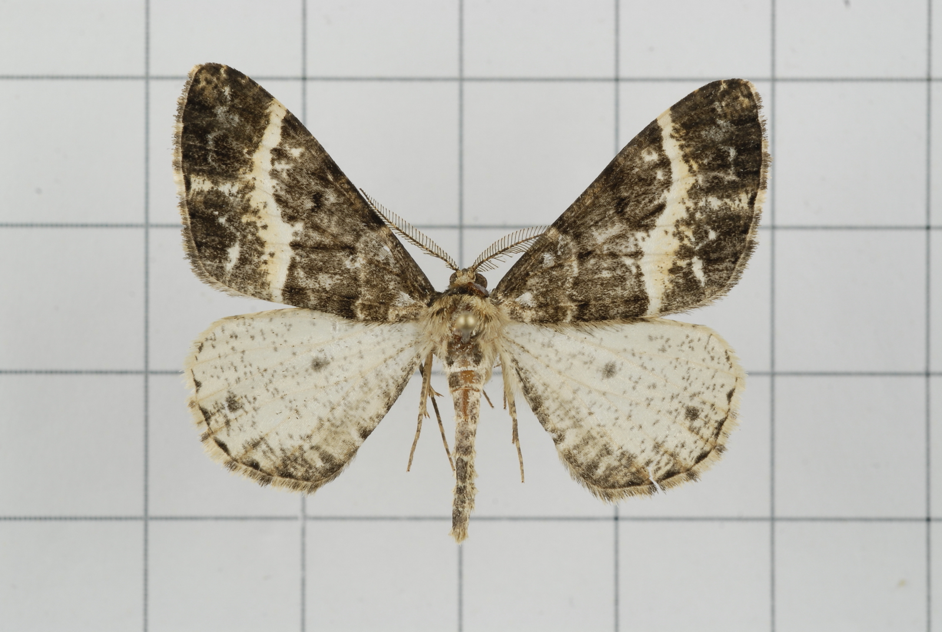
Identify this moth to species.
Harutalcis fumigata
